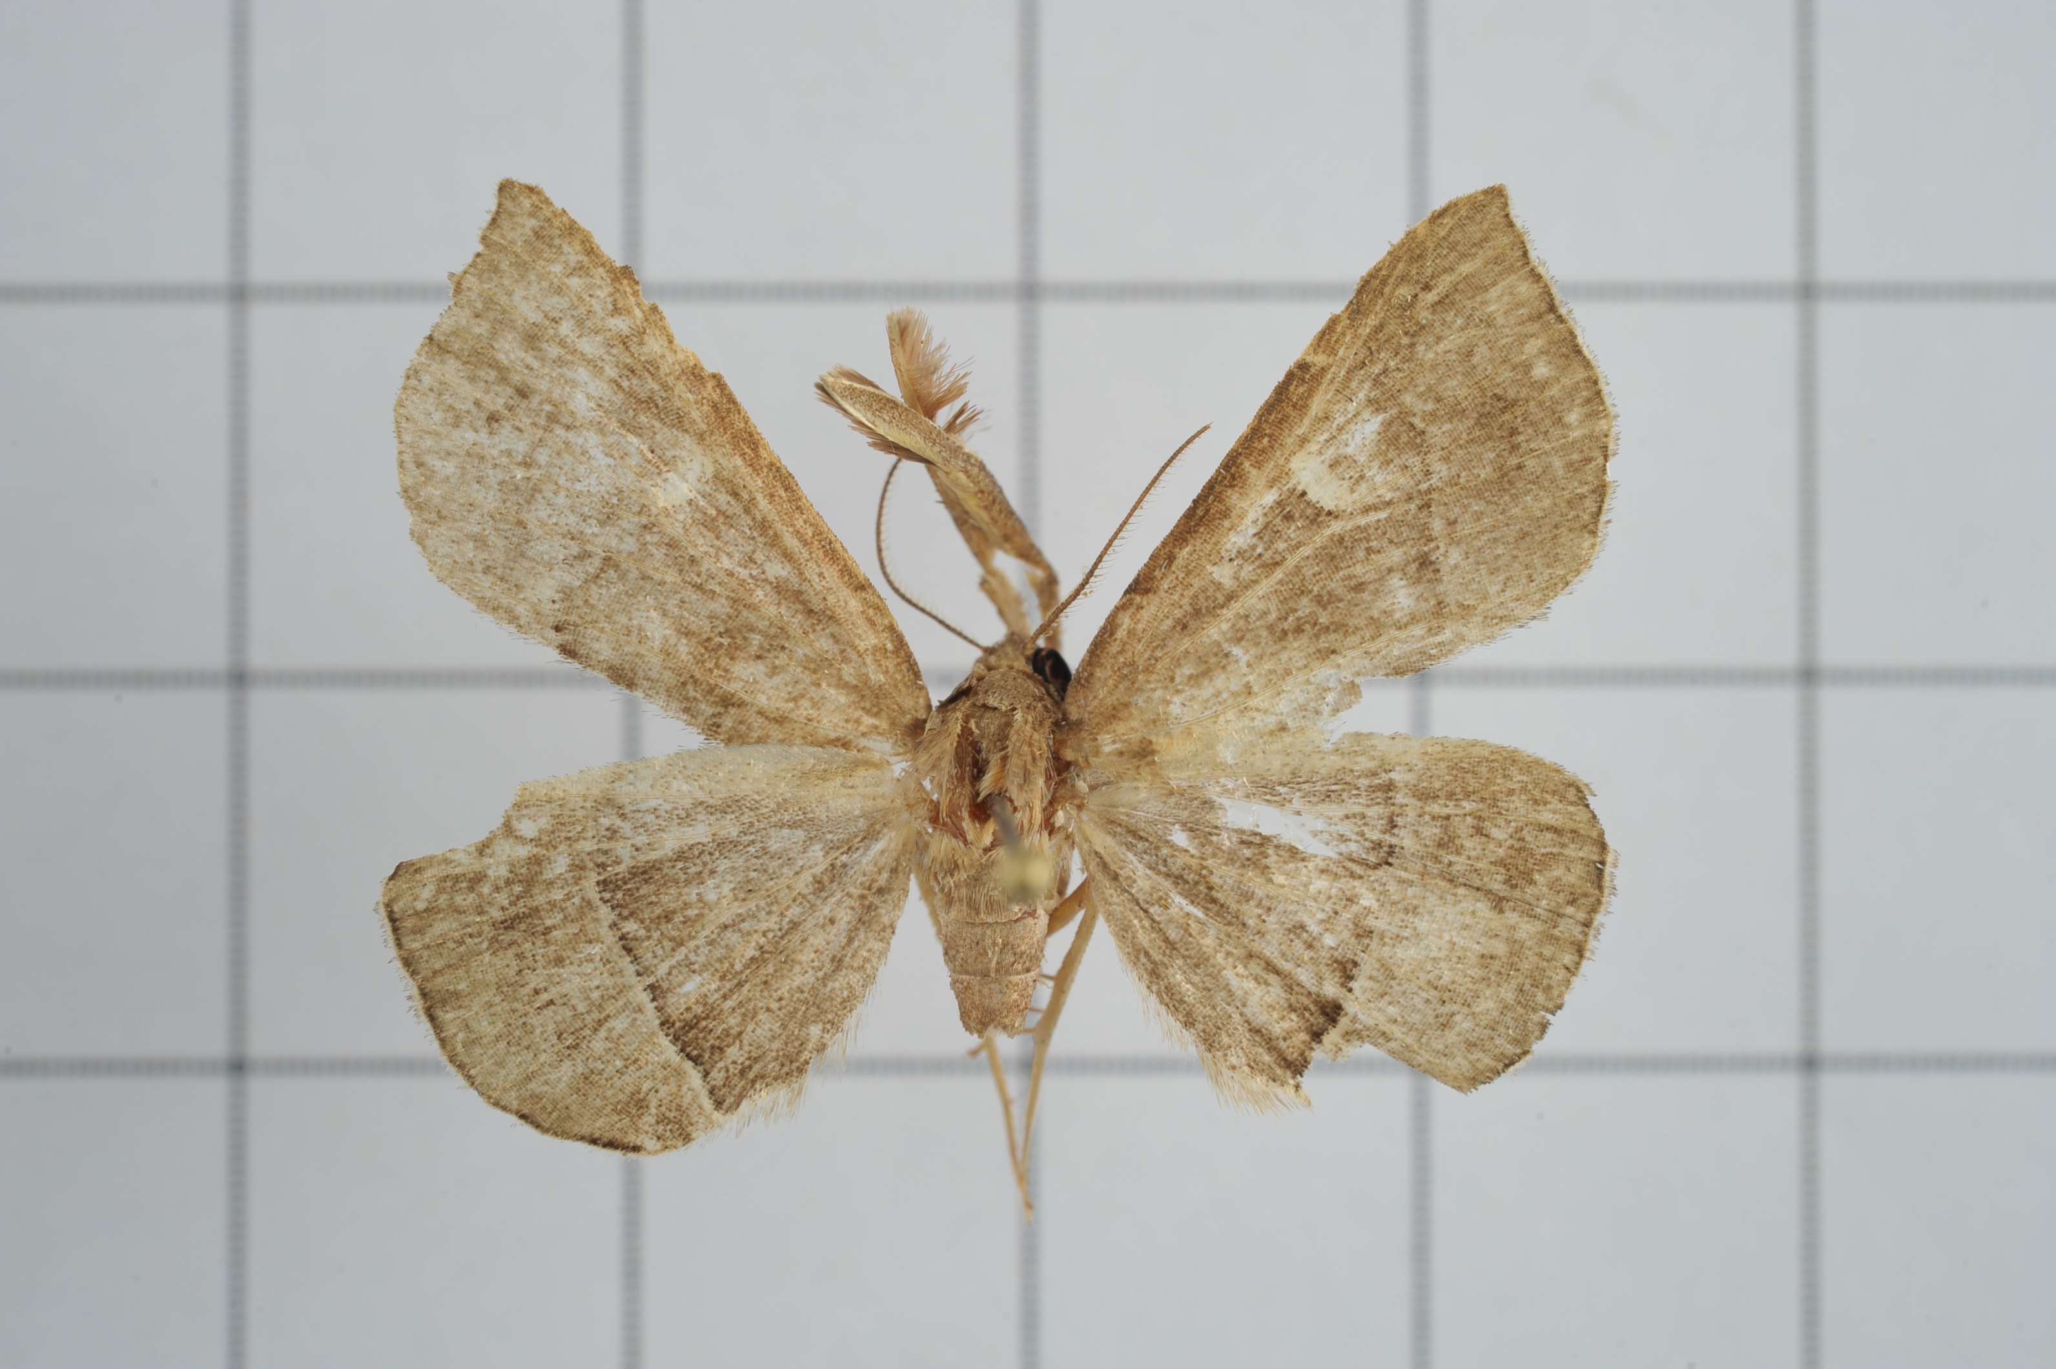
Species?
Cidariplura gladiata
